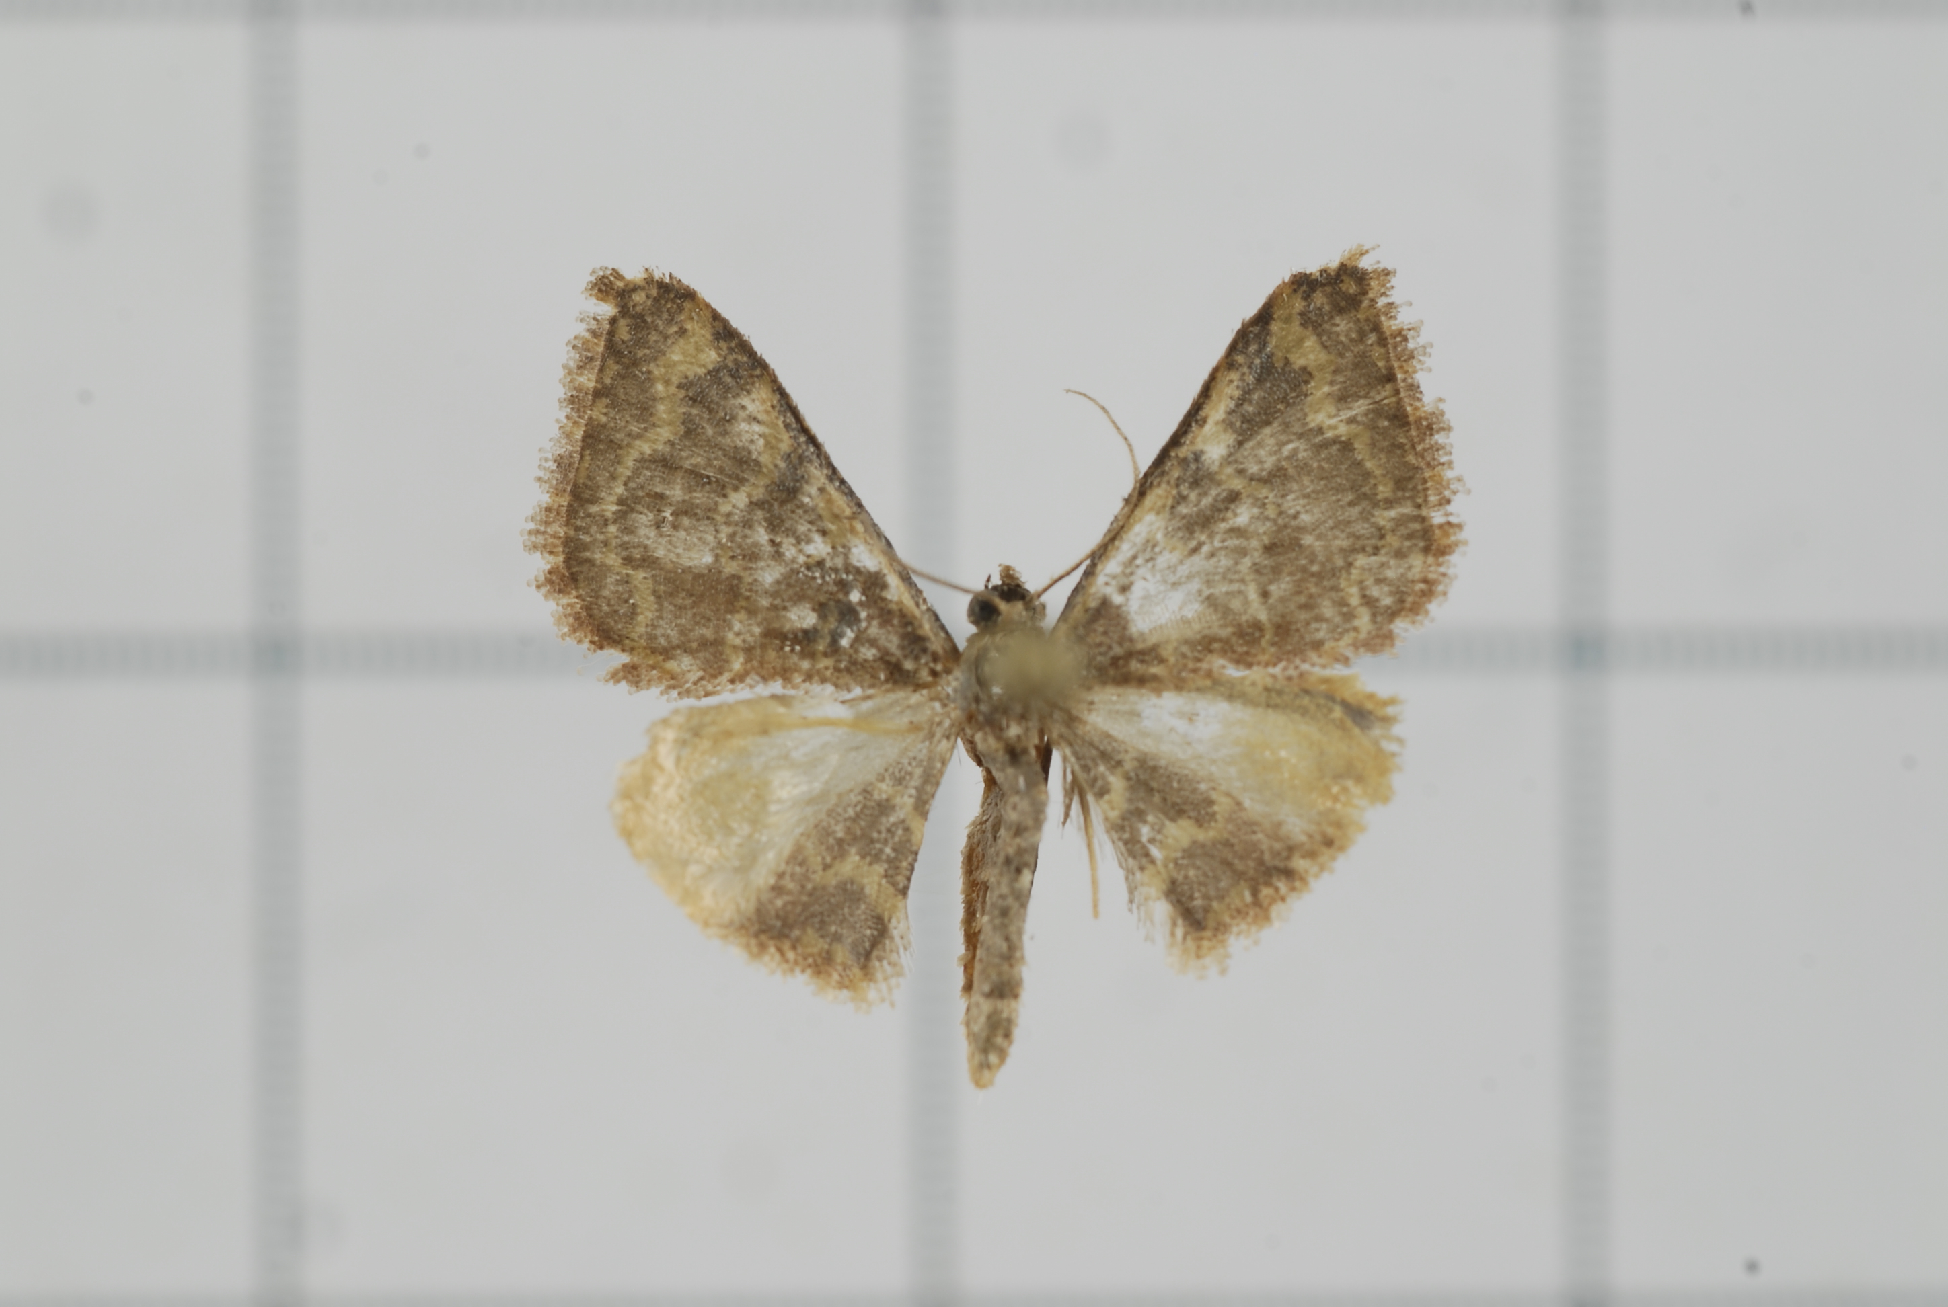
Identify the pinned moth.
Lophophleps purpurea
